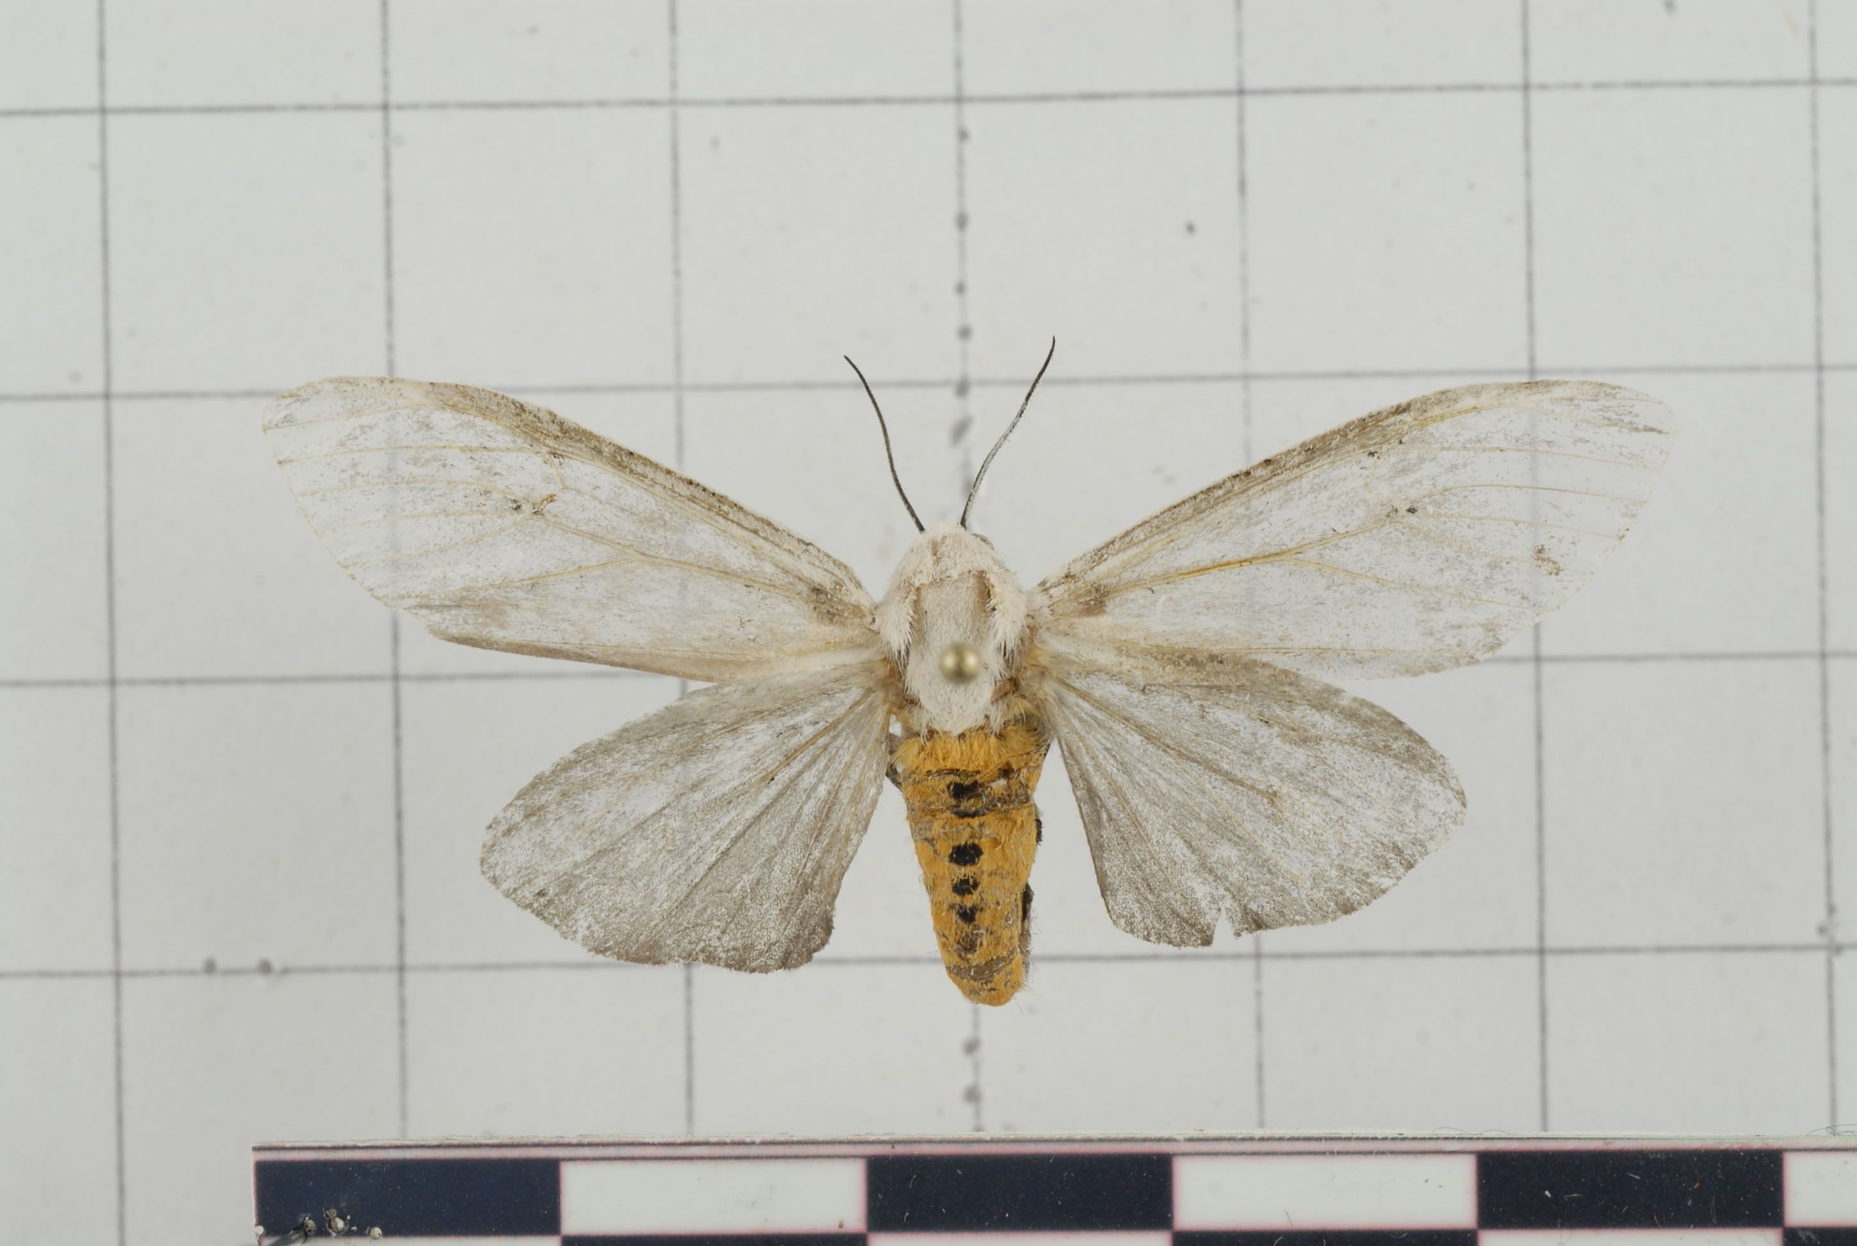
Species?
Creatonotos transiens koni
